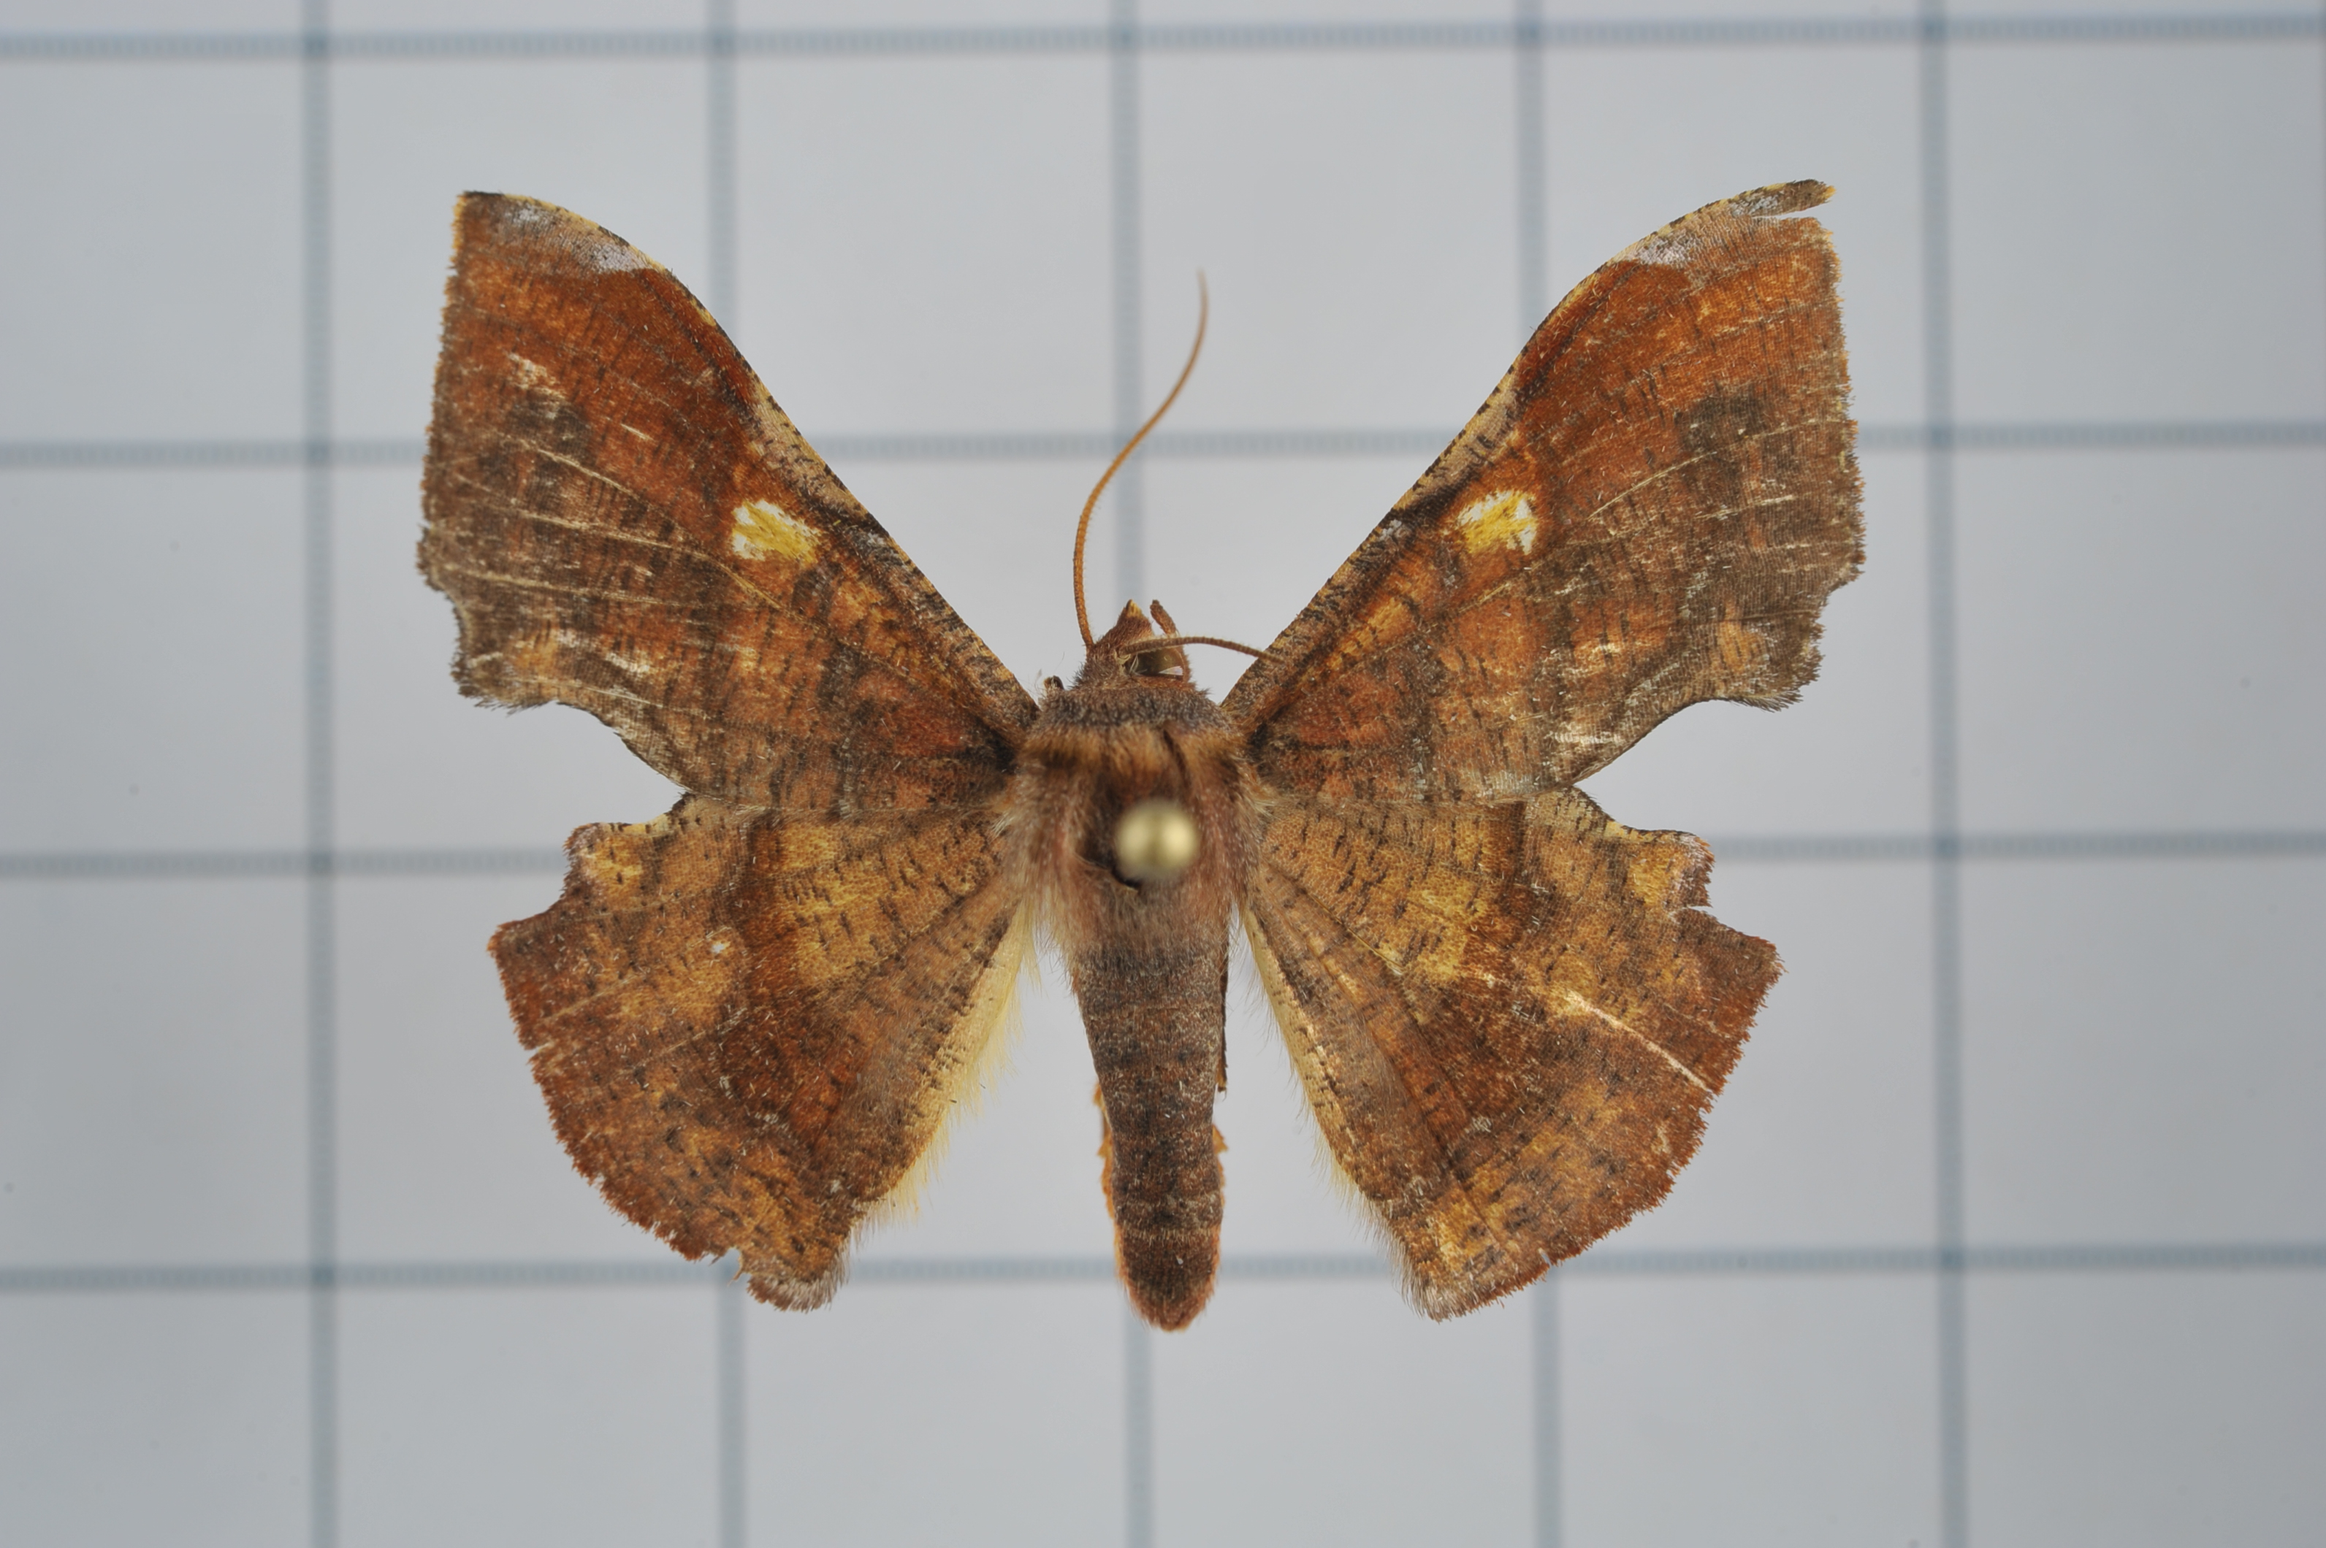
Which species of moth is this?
Fascellina chromataria
